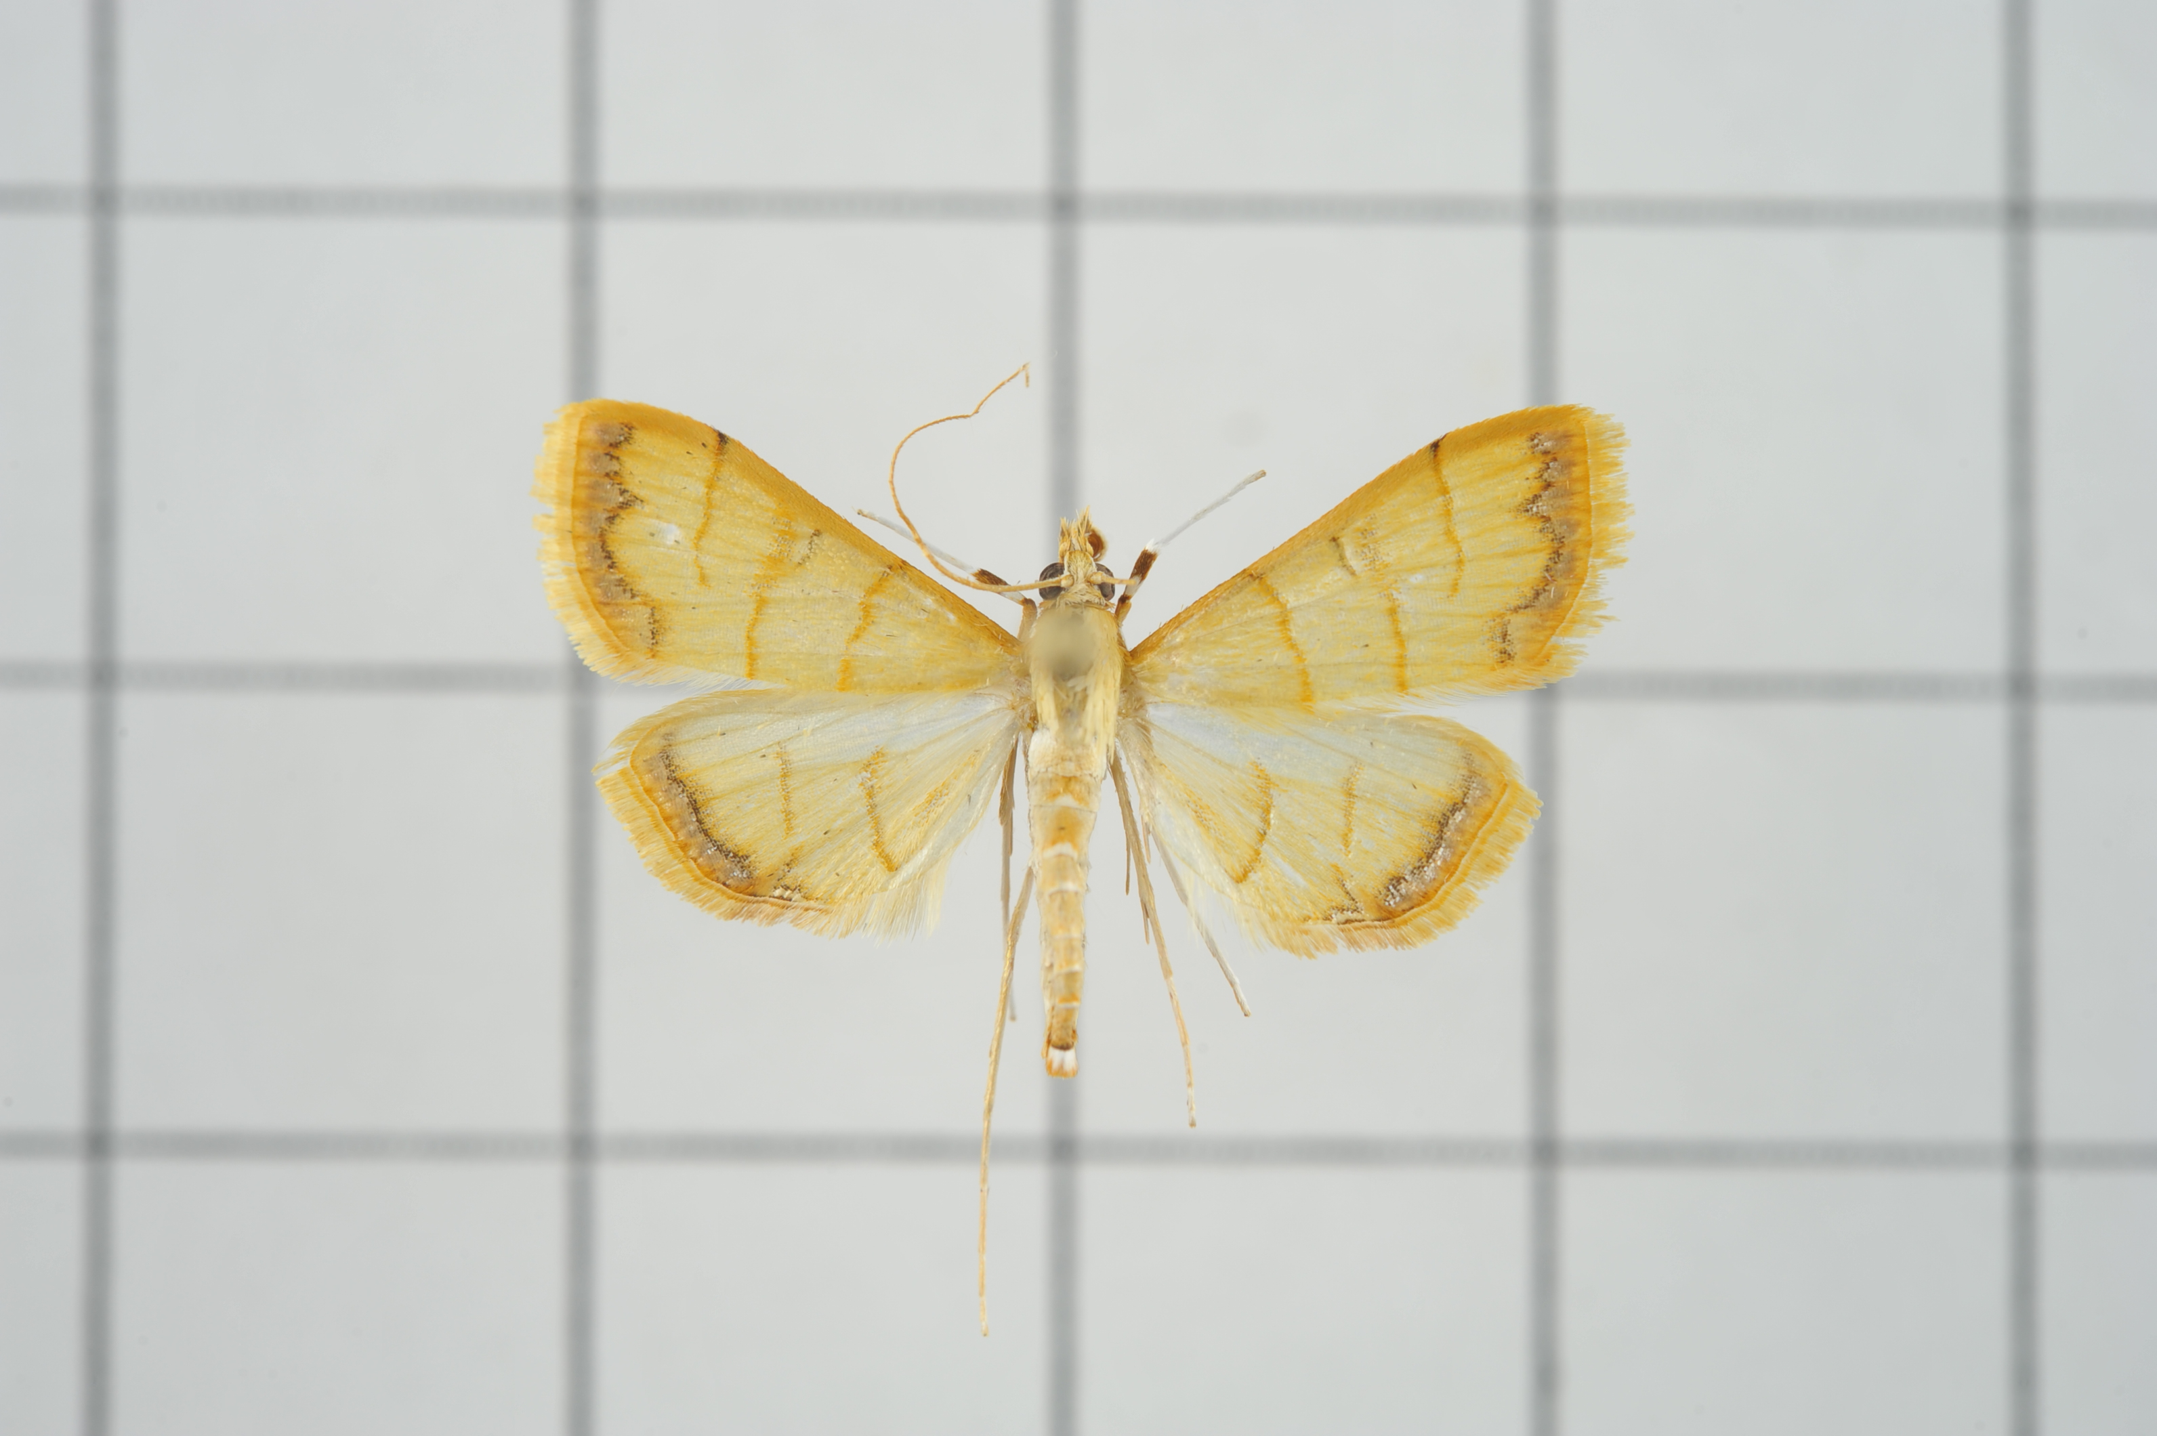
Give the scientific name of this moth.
Pagyda lustralis
